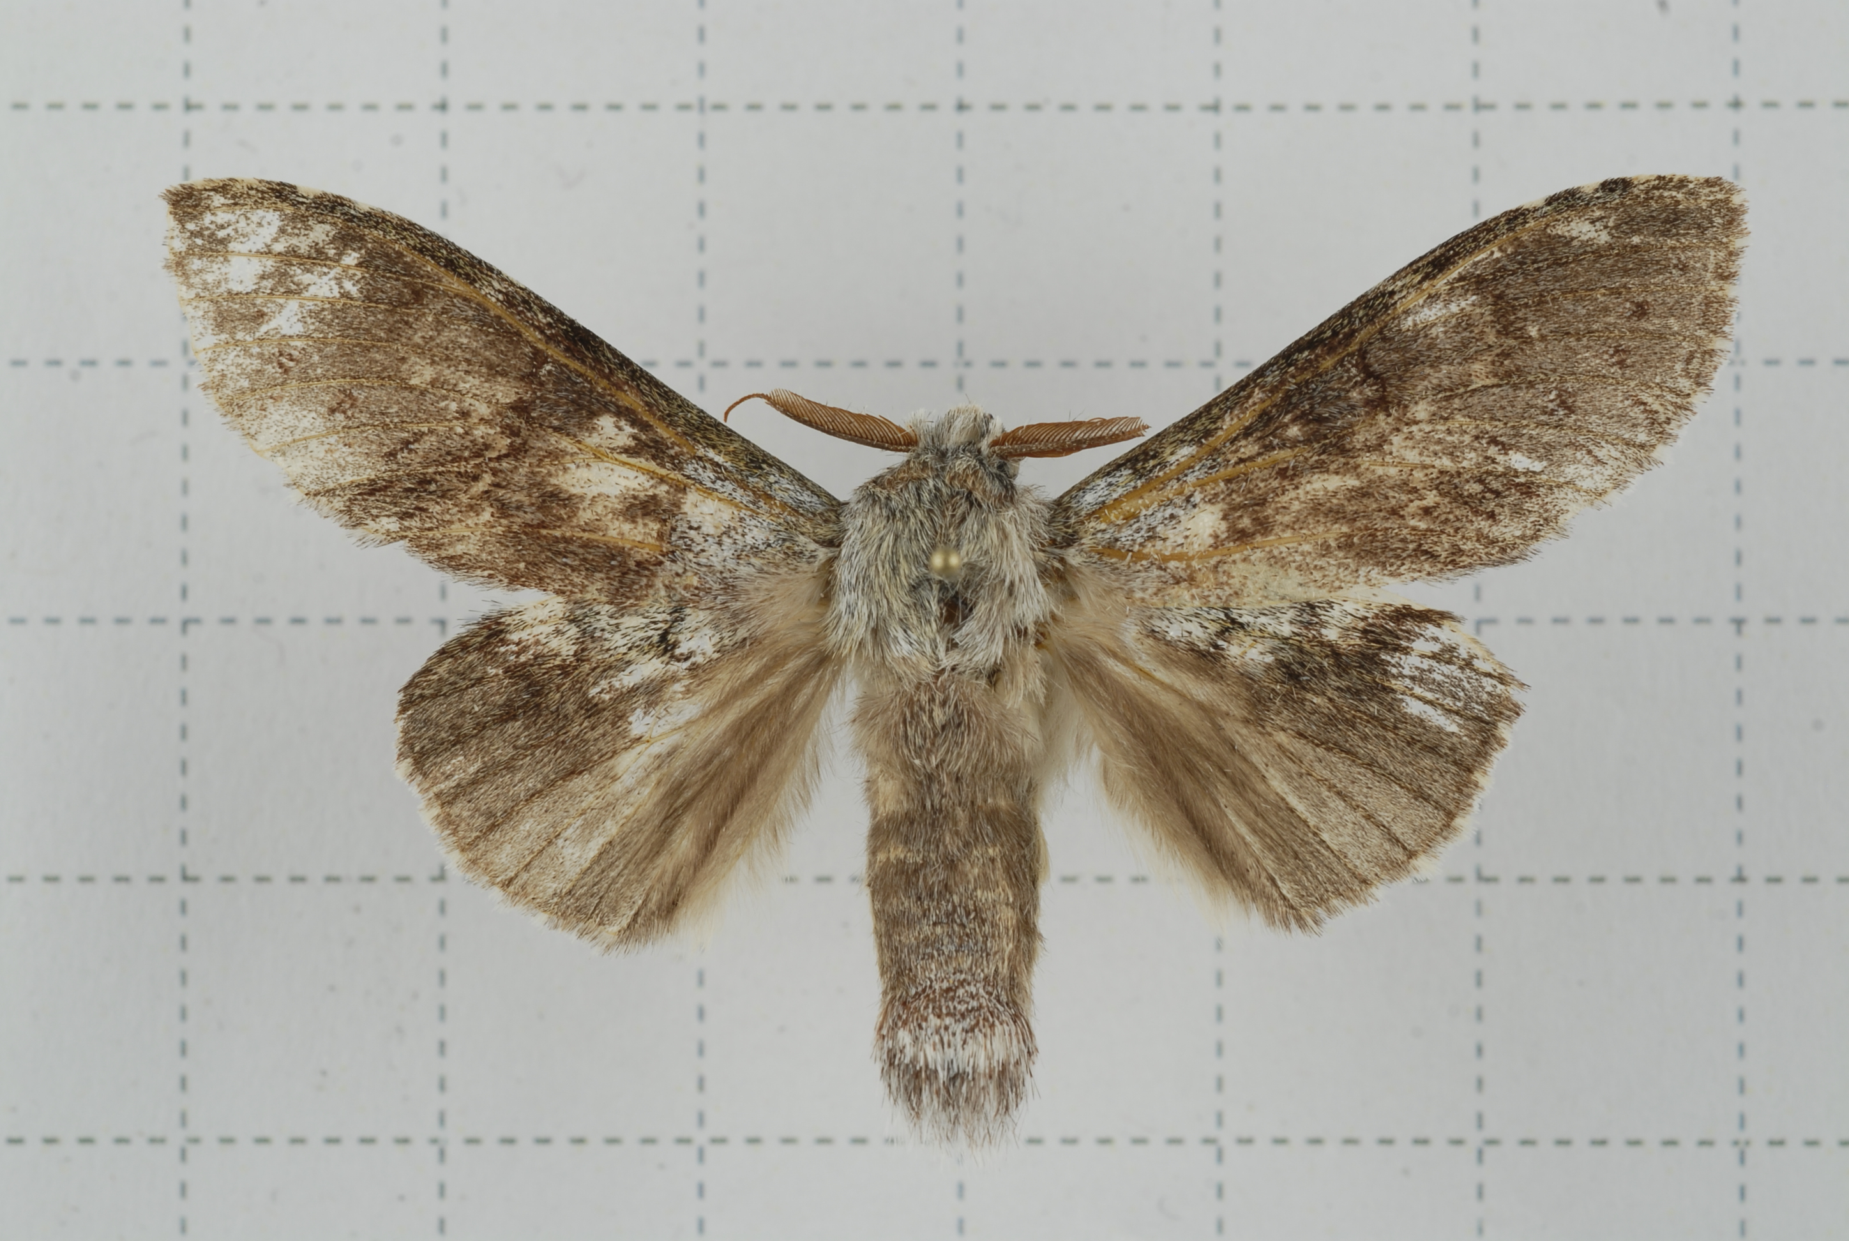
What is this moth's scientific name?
Stauropus teikichiana teikichiana
